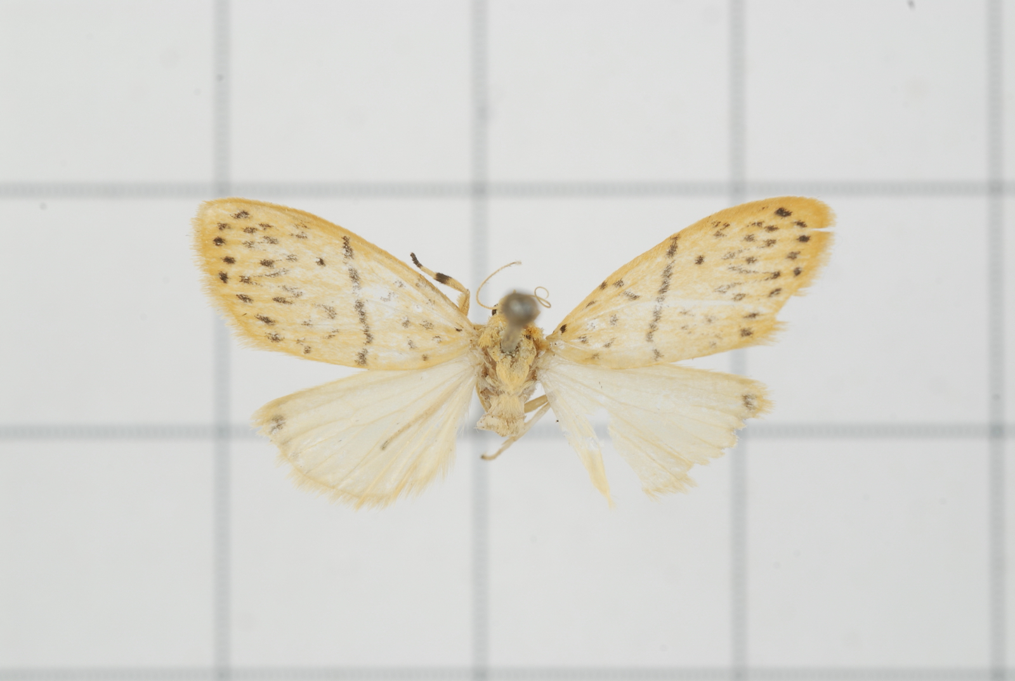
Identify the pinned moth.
Huangilene alikangiae alikangiae
